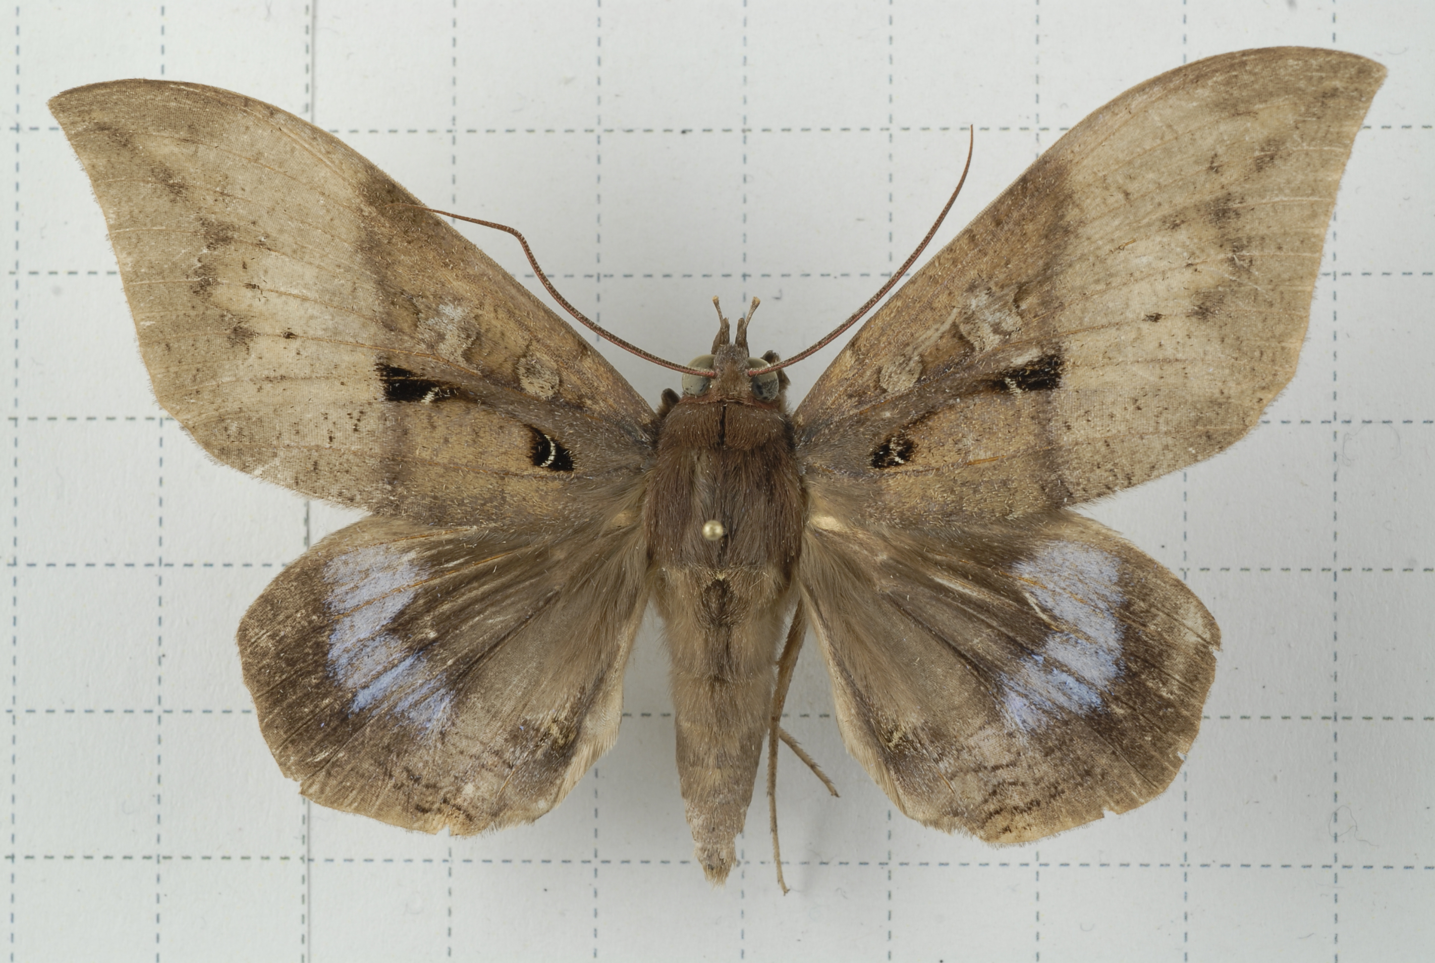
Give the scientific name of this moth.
Ischyja manlia manlia
